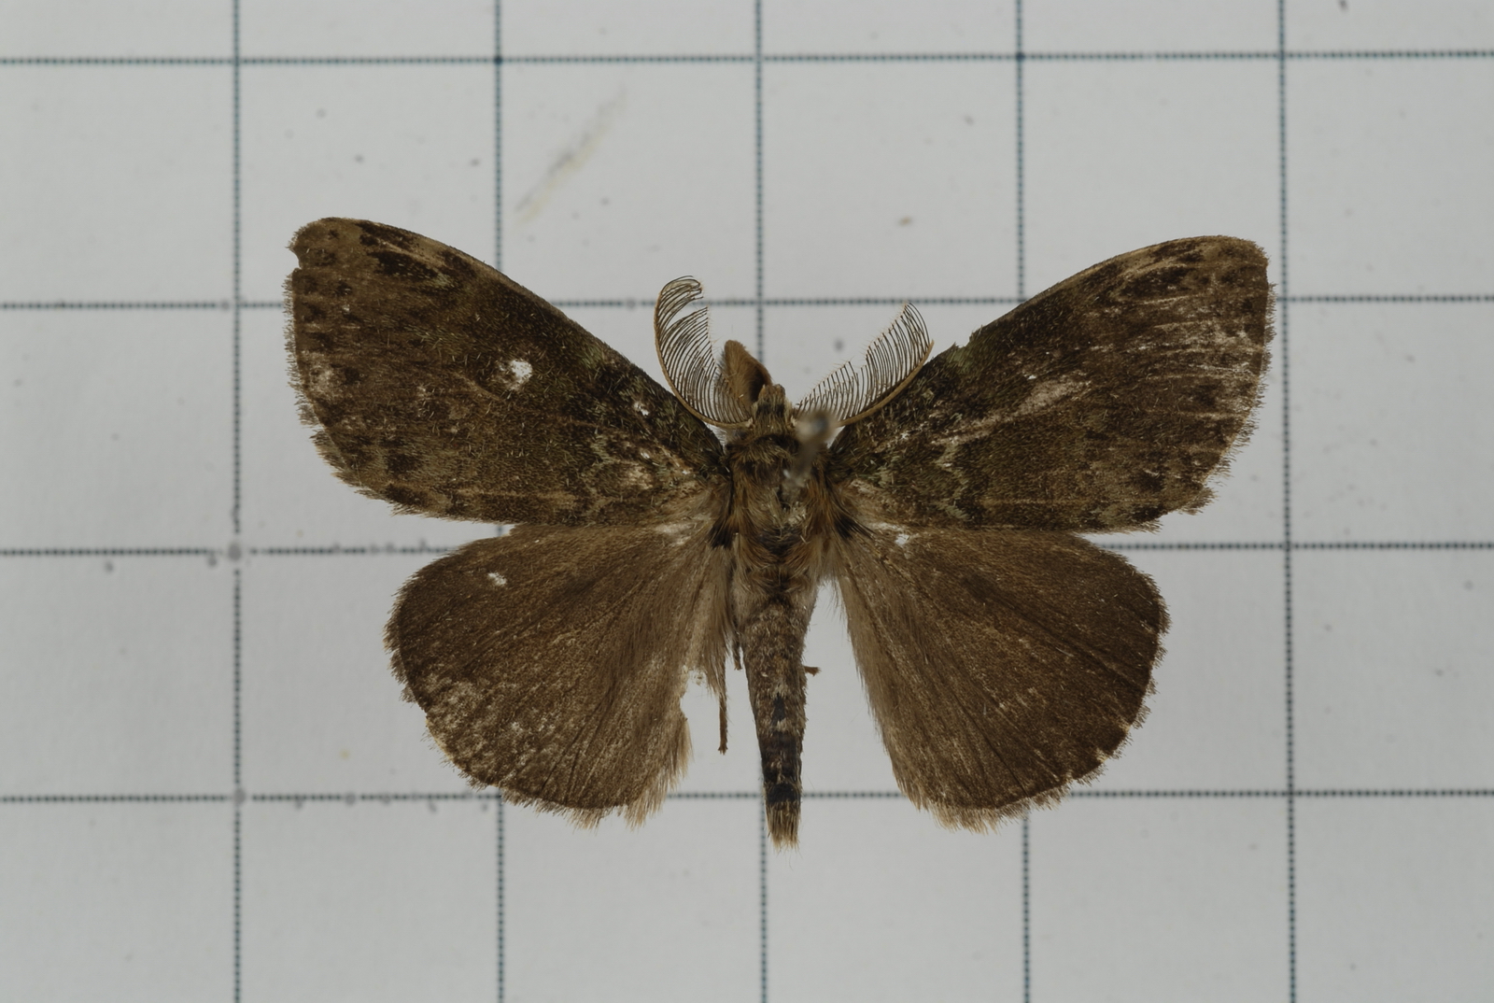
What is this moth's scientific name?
Ilema olivacea
